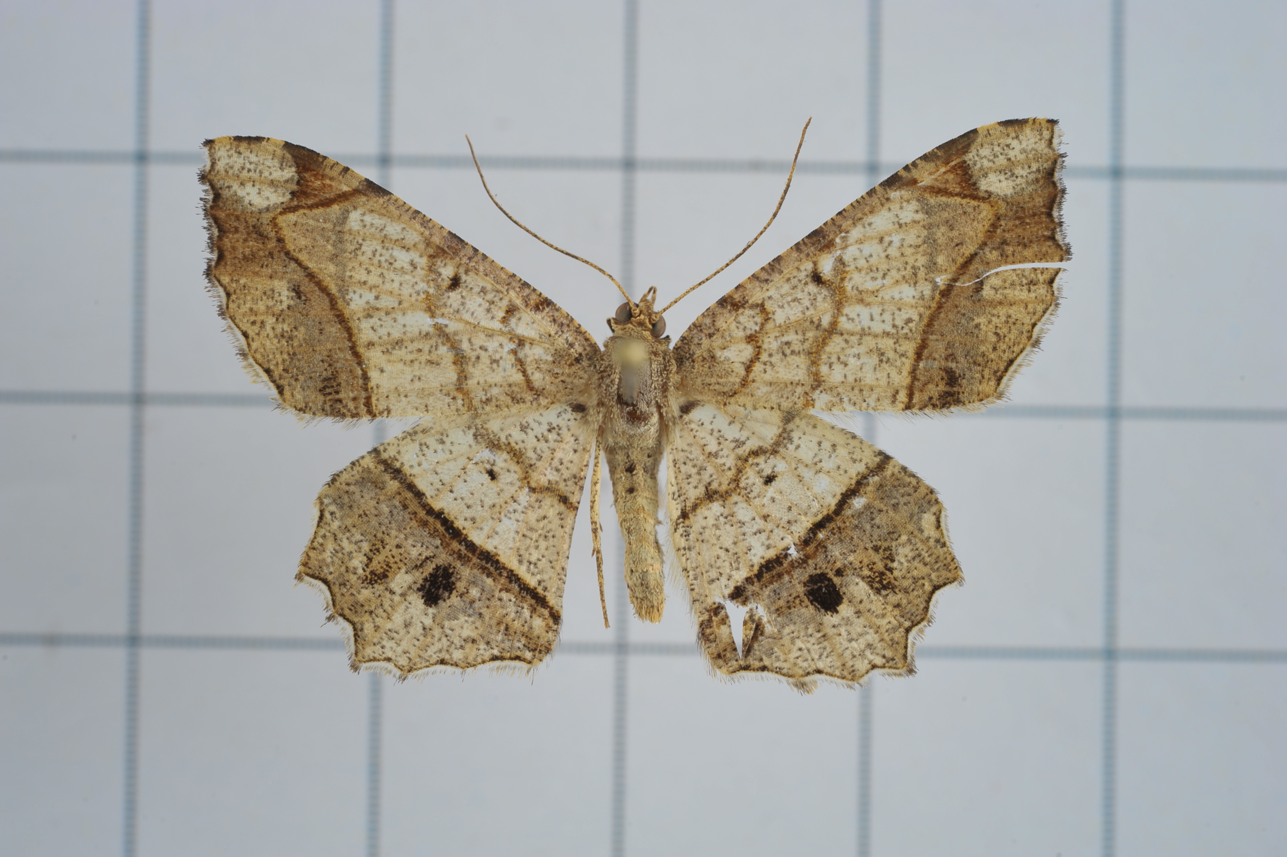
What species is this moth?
Chiasmia intermediaria
